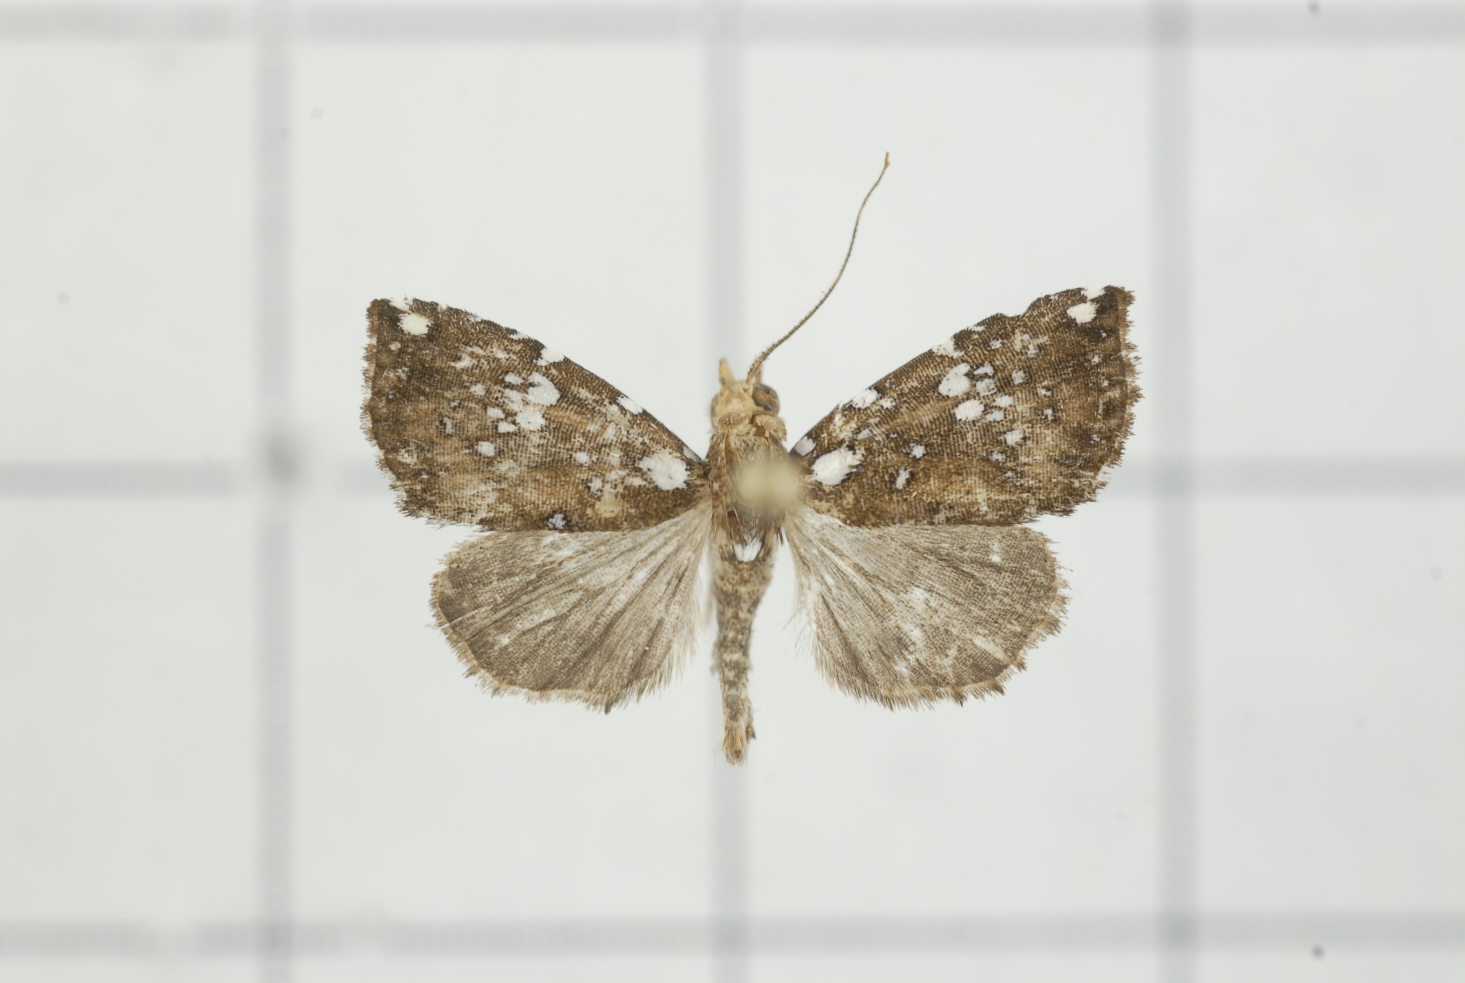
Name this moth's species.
Rivula niveipuncta
